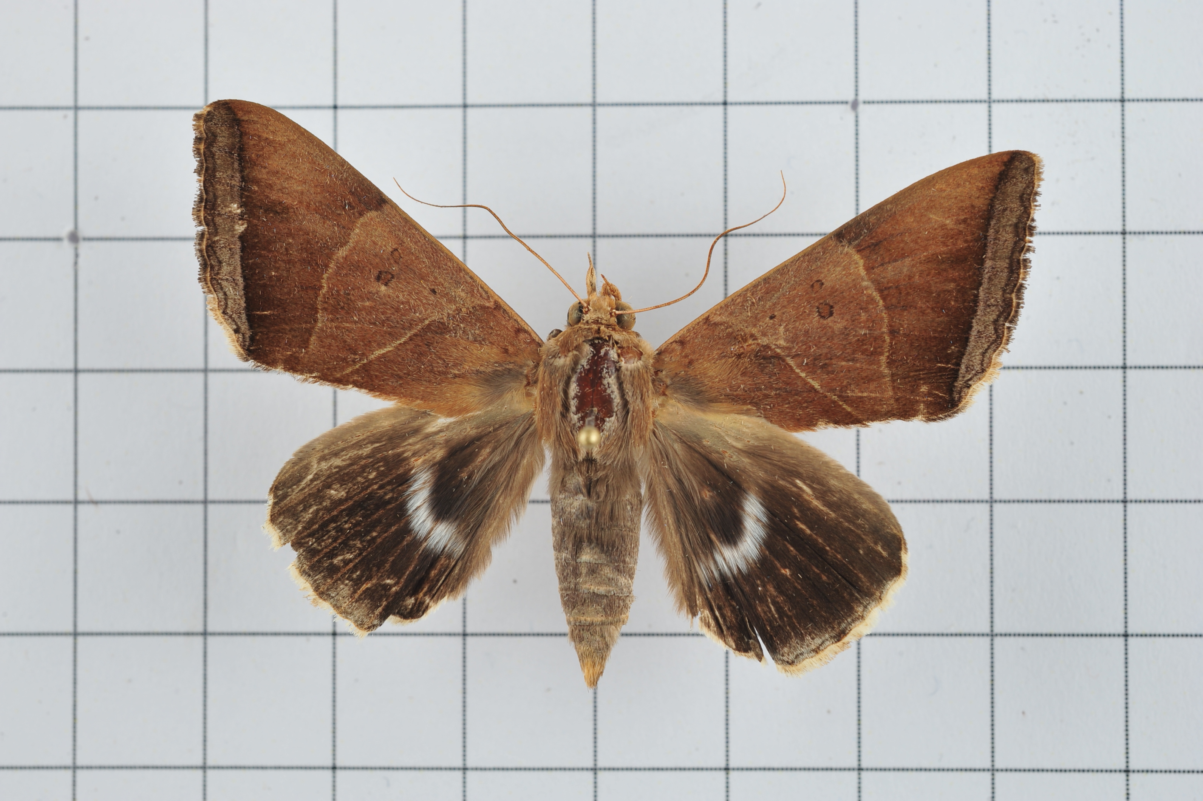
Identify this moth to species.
Artena dotata
